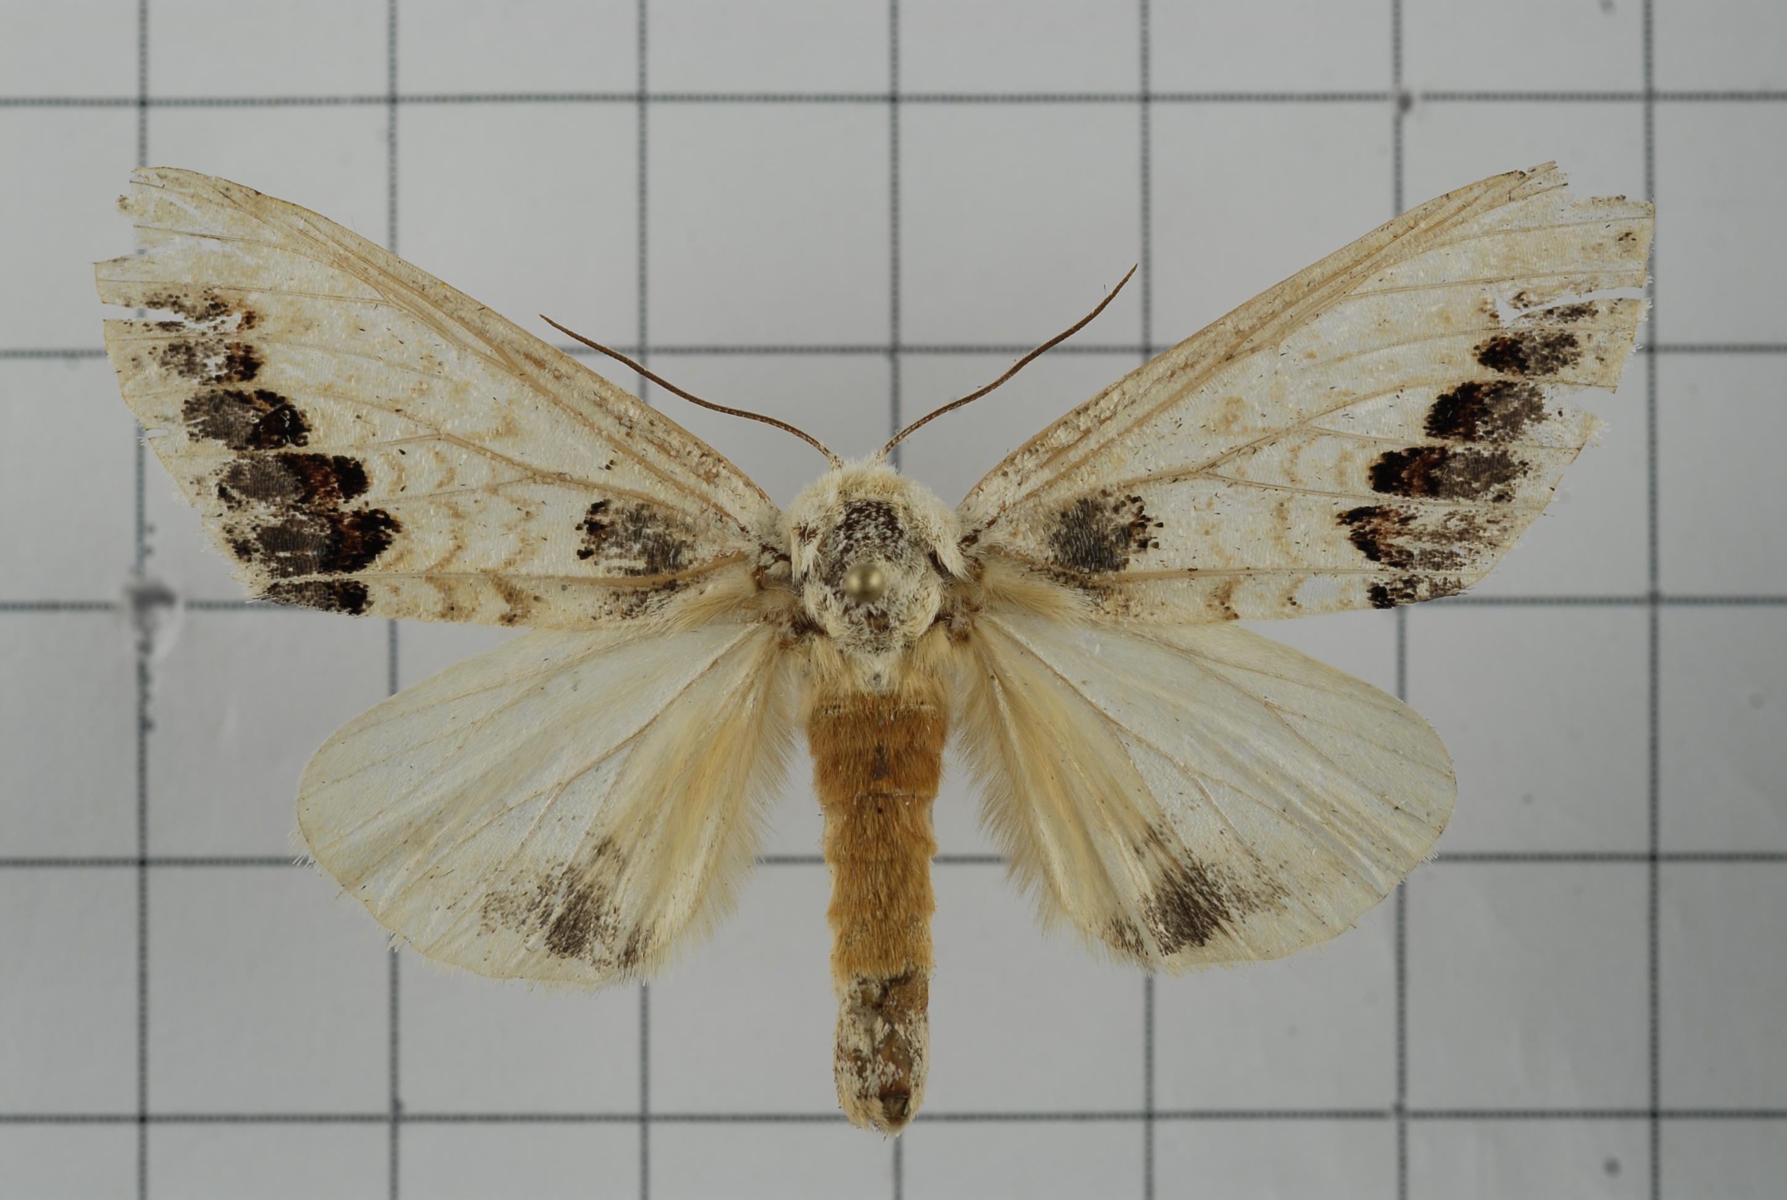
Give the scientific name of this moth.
Phalera flavescens flavescens
